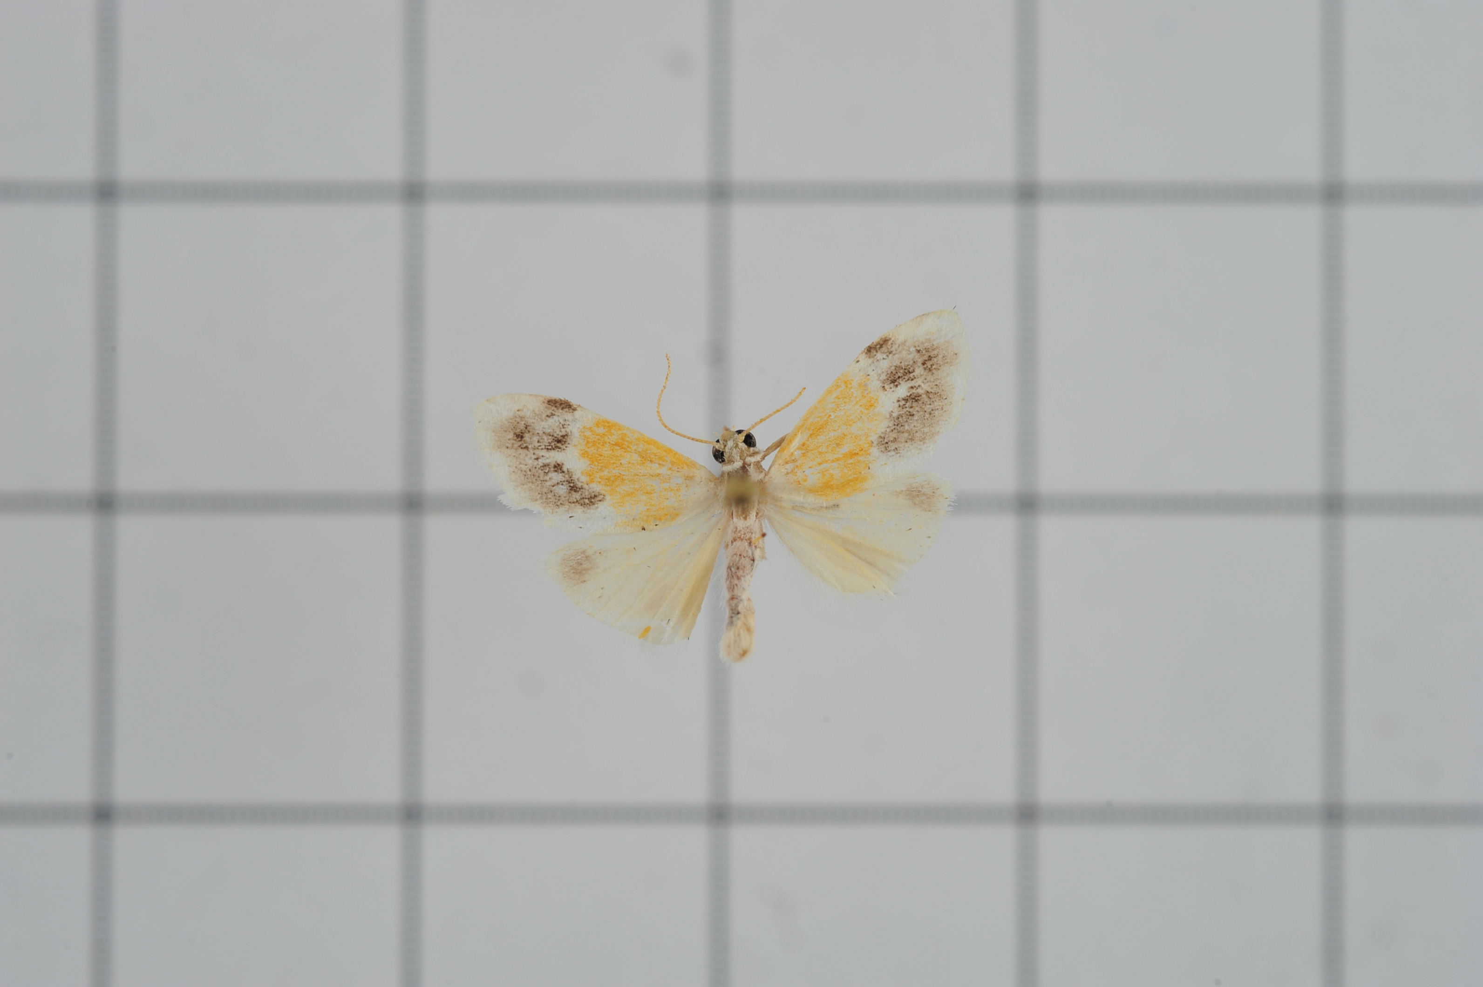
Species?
Nanarsine semilutea
